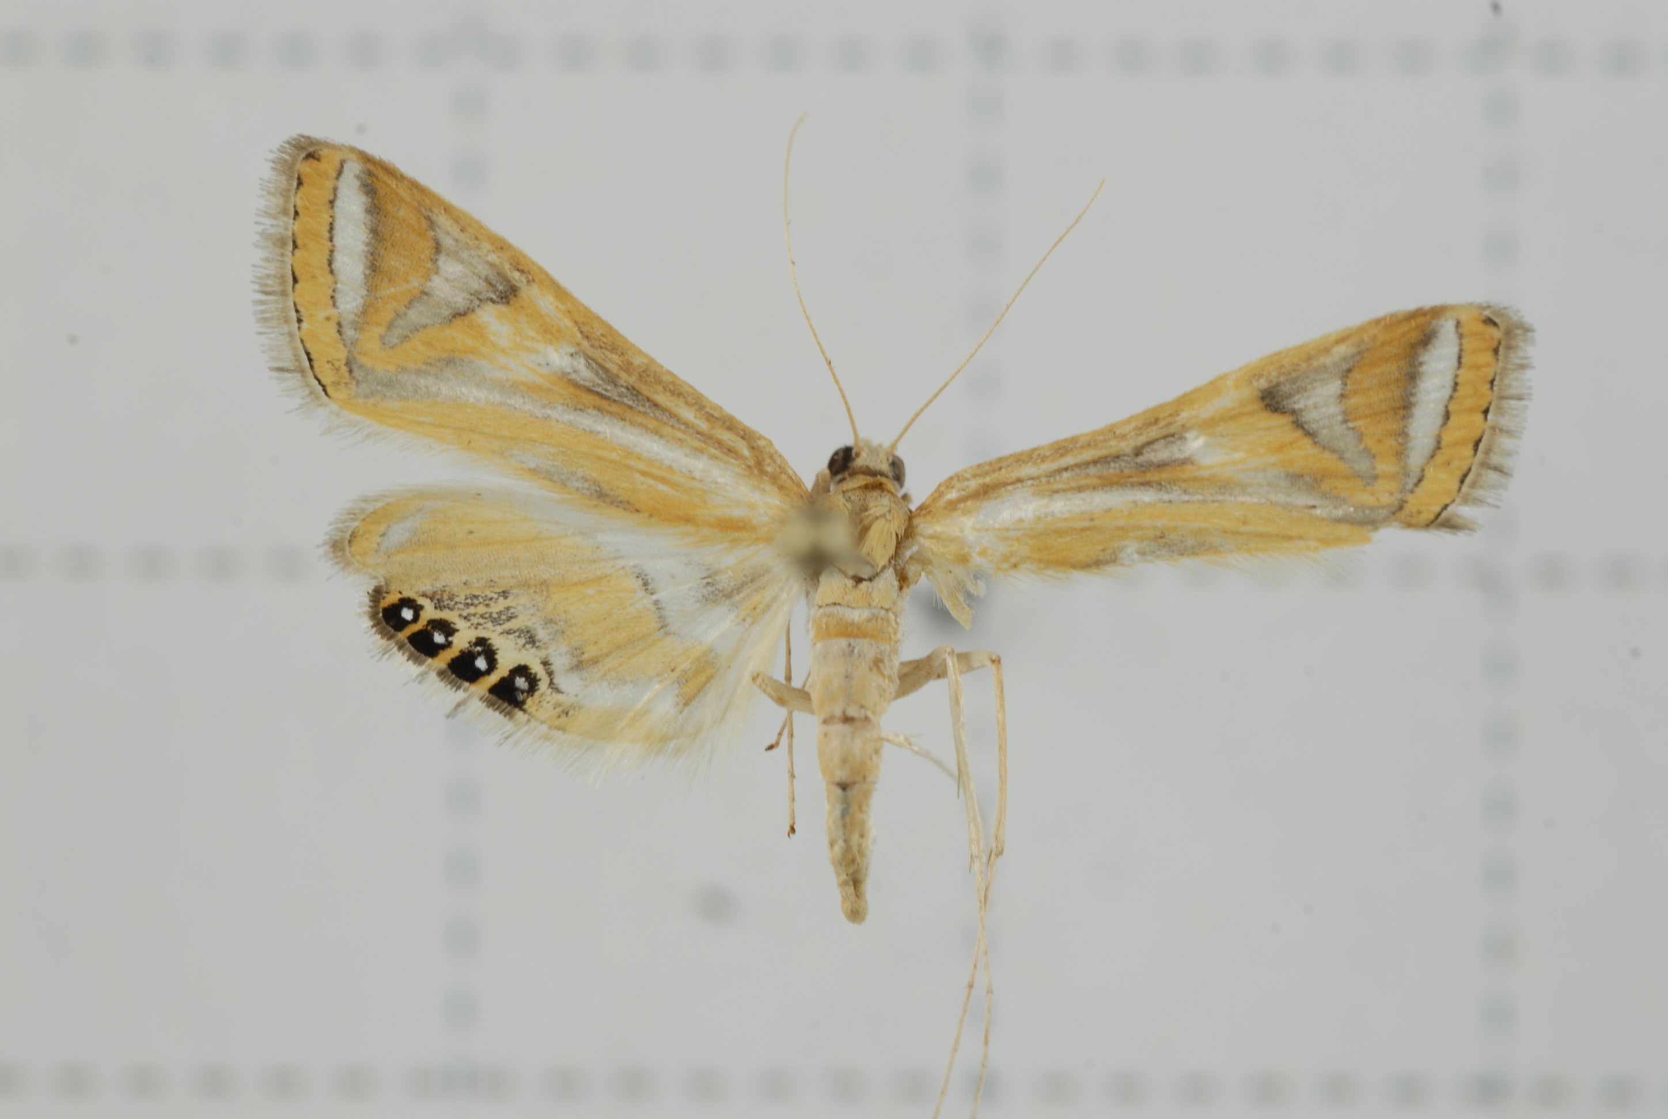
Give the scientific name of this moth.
Eoophyla conjunctalis
